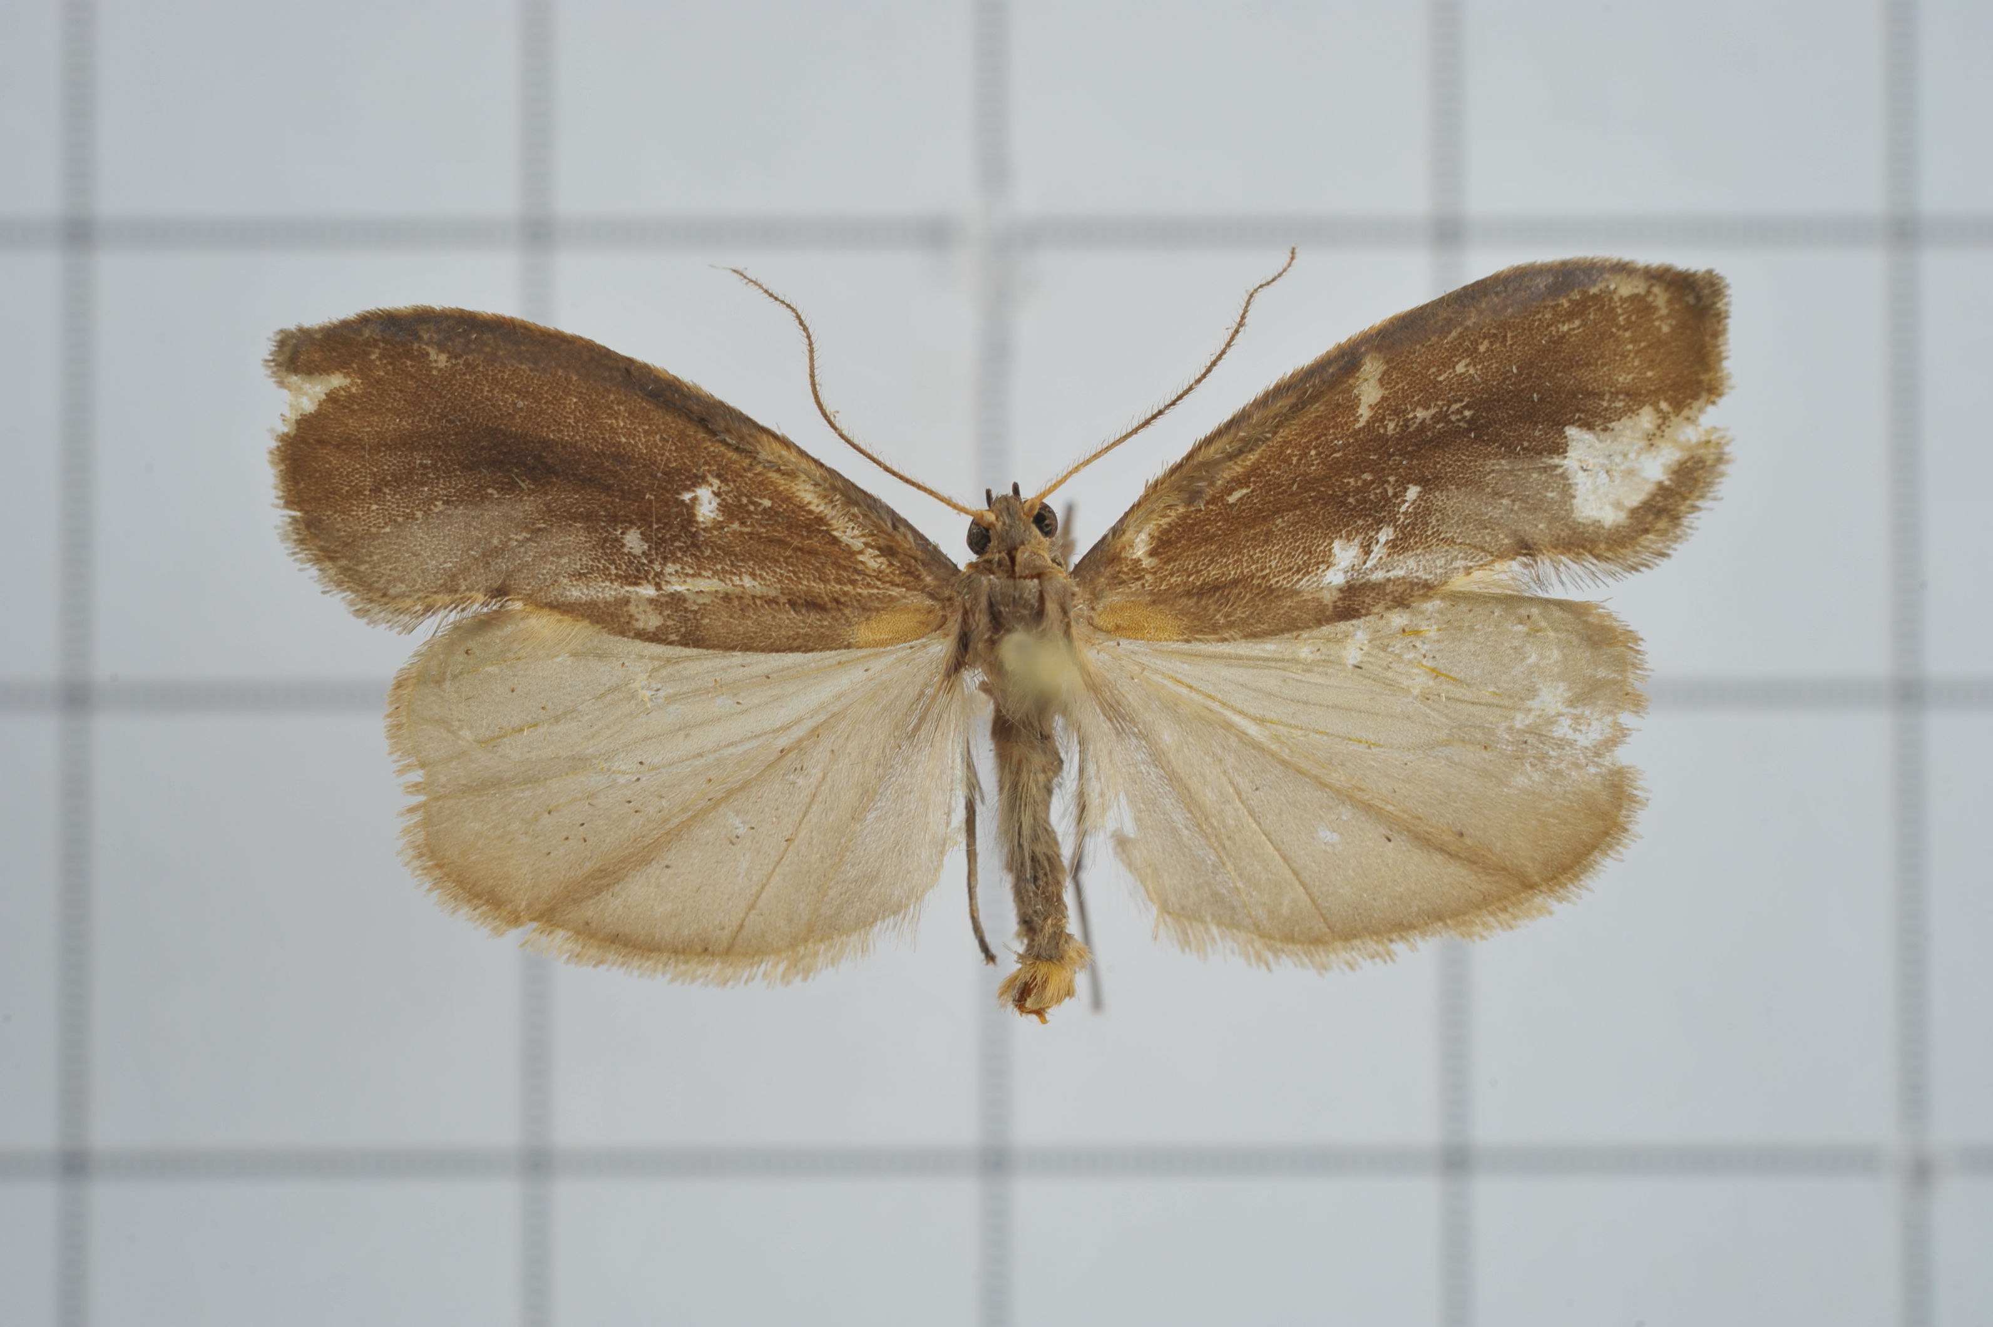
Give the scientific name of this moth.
Gampola sinica
